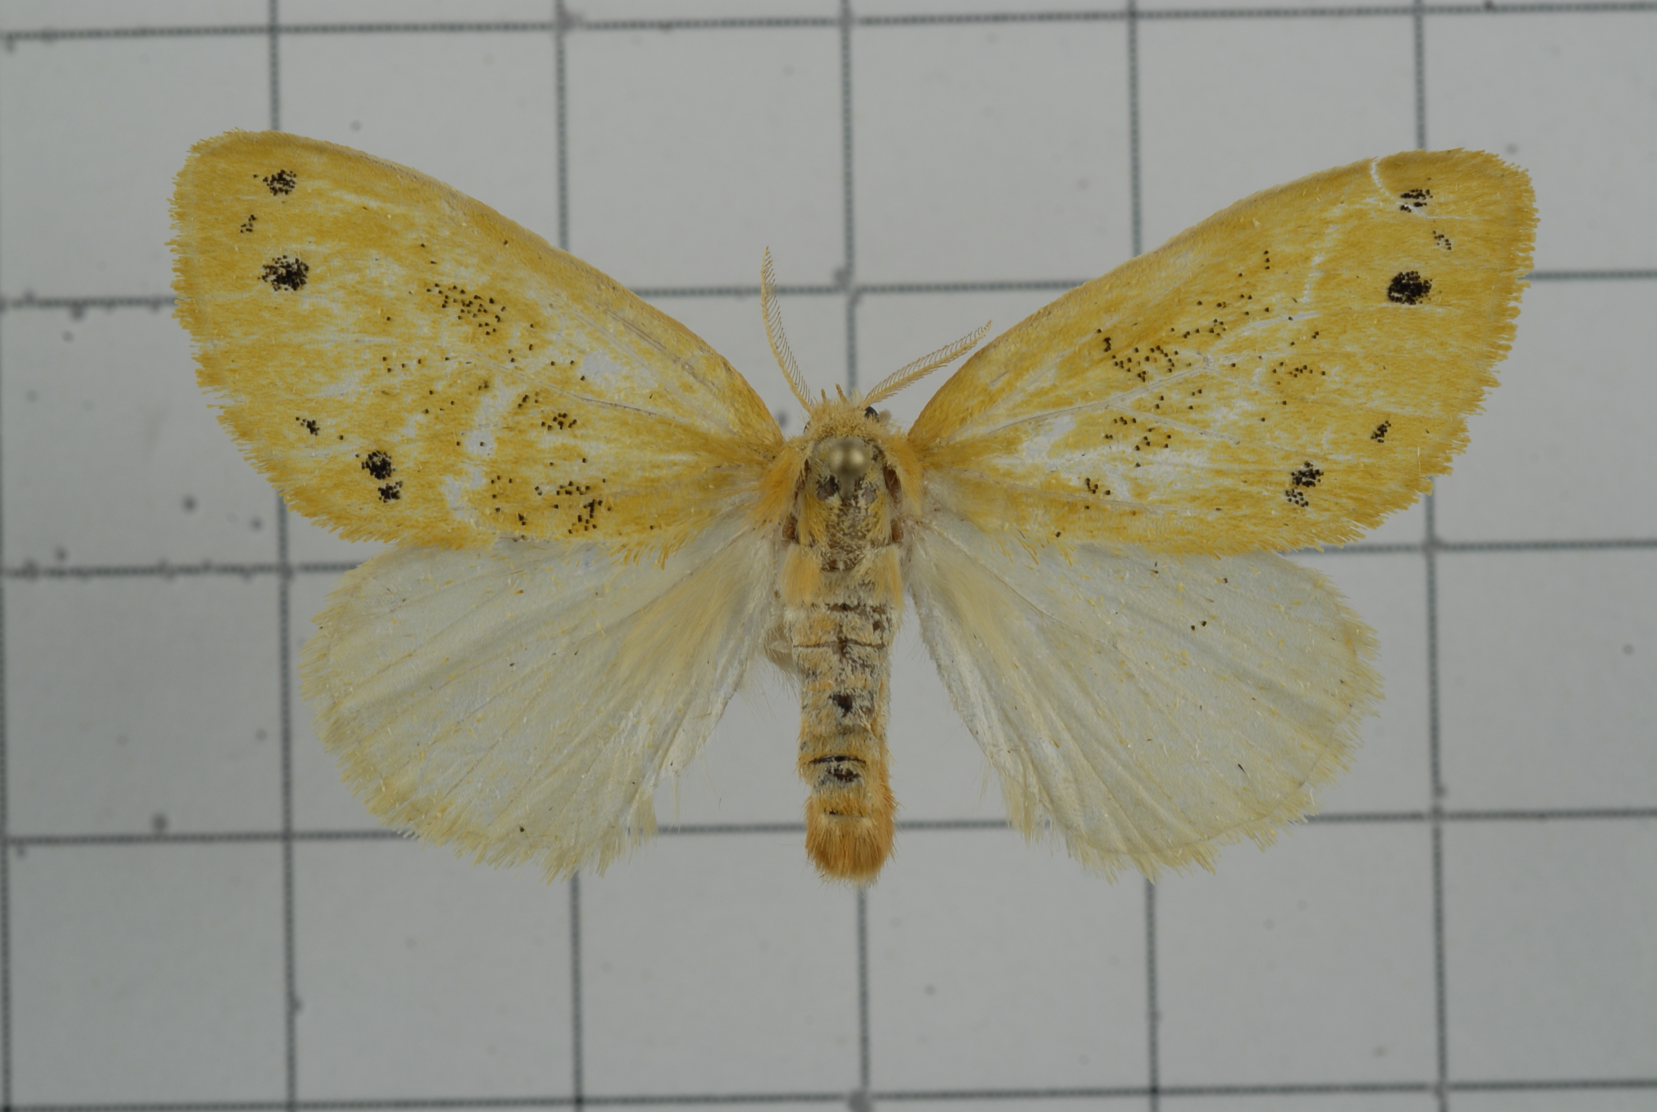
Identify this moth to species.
Euproctis croceola
